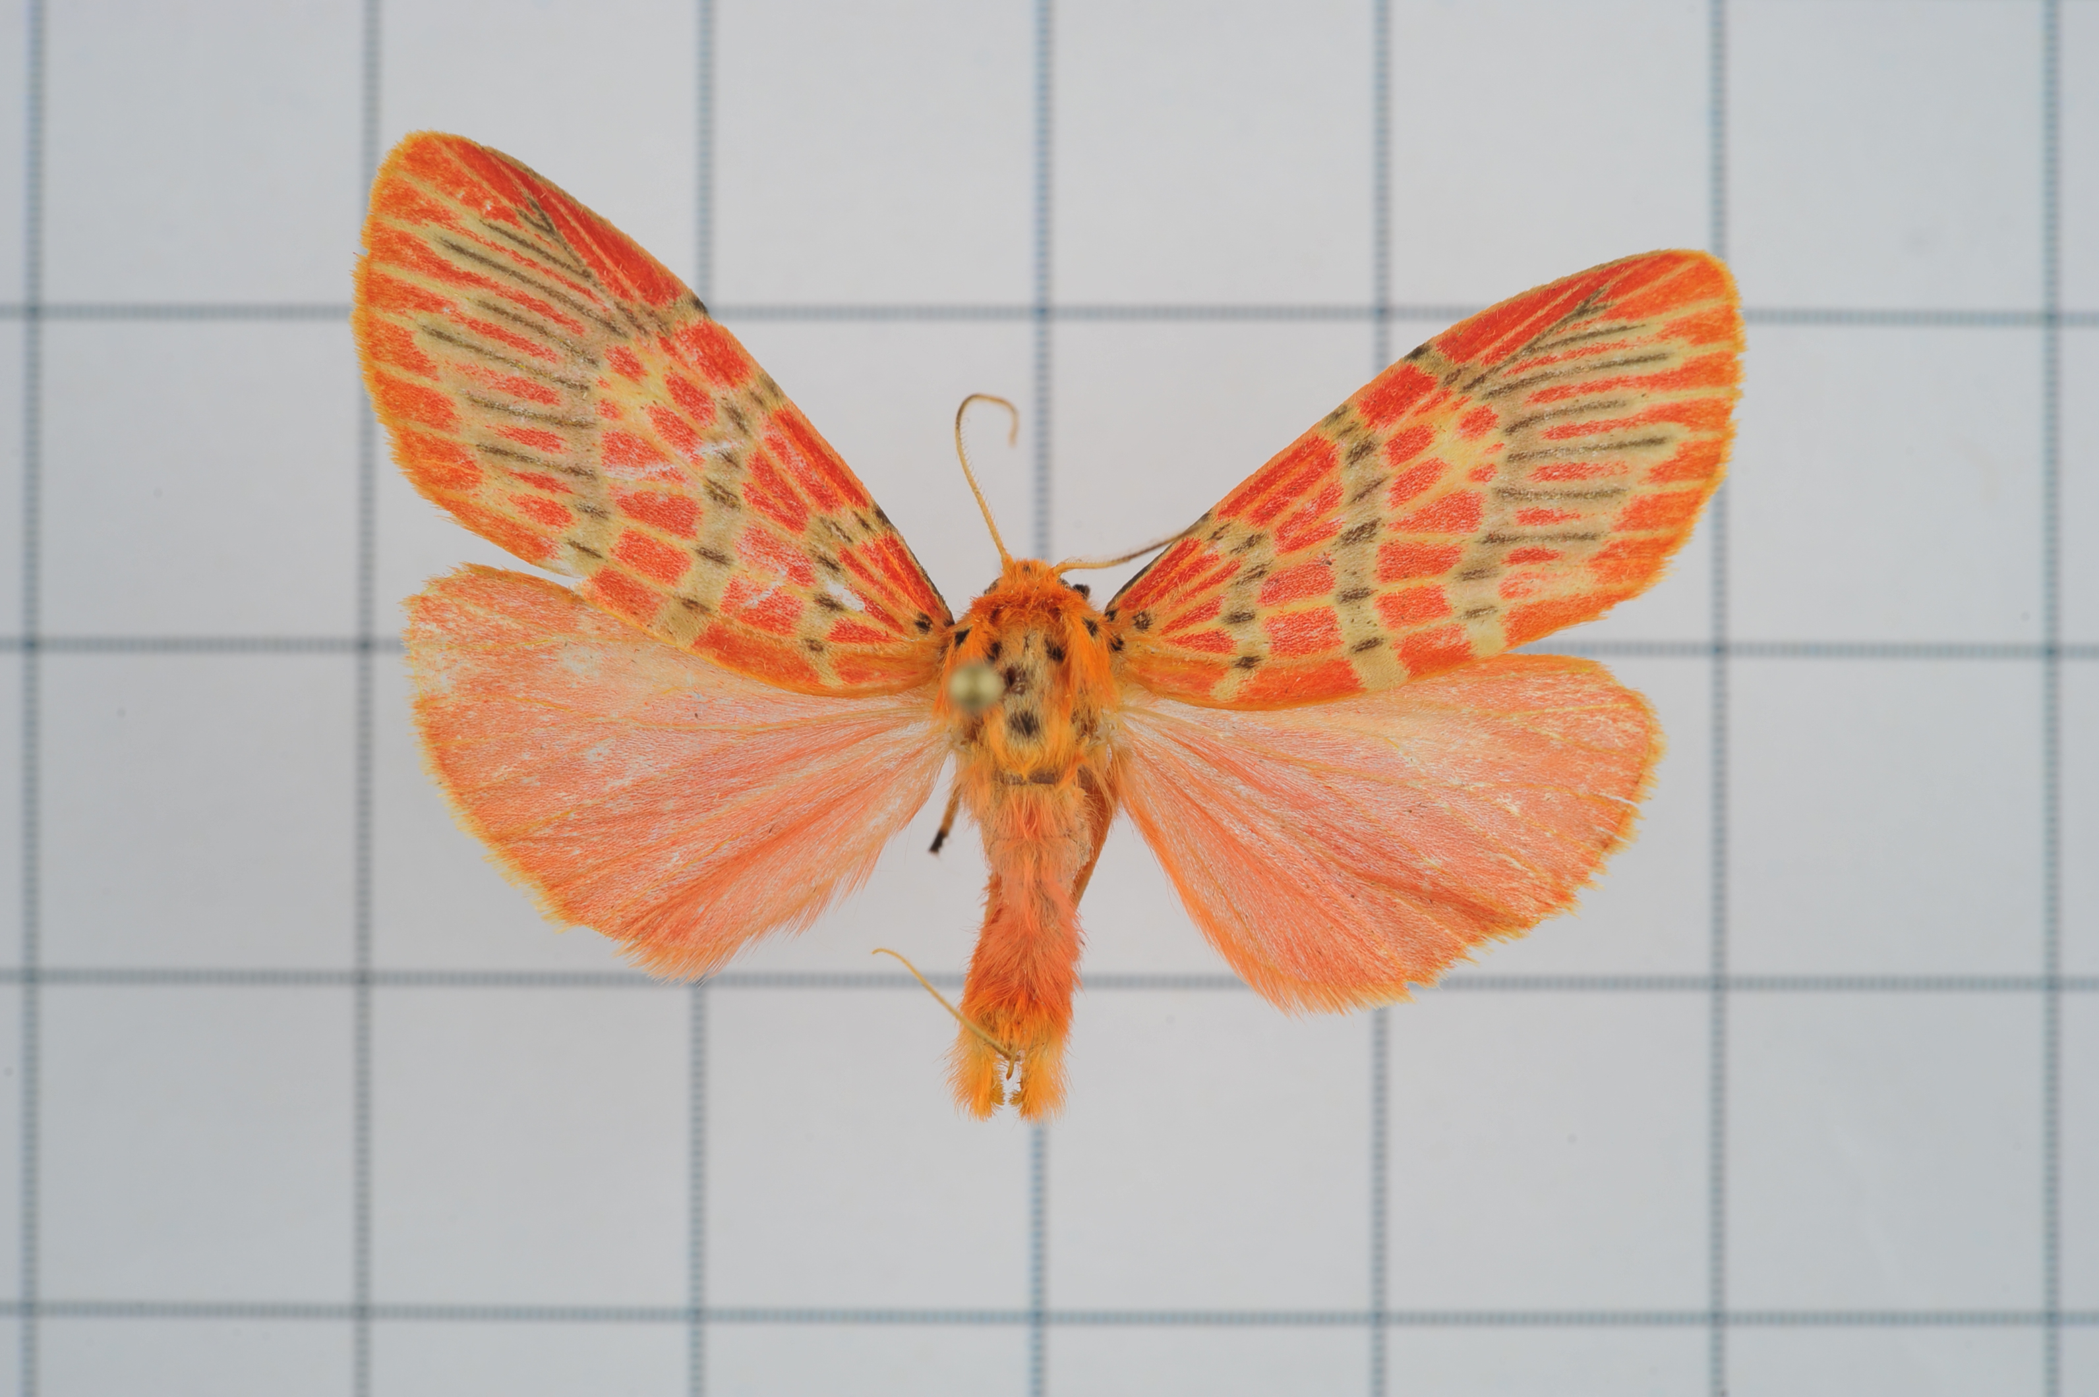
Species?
Barsine sauteri
